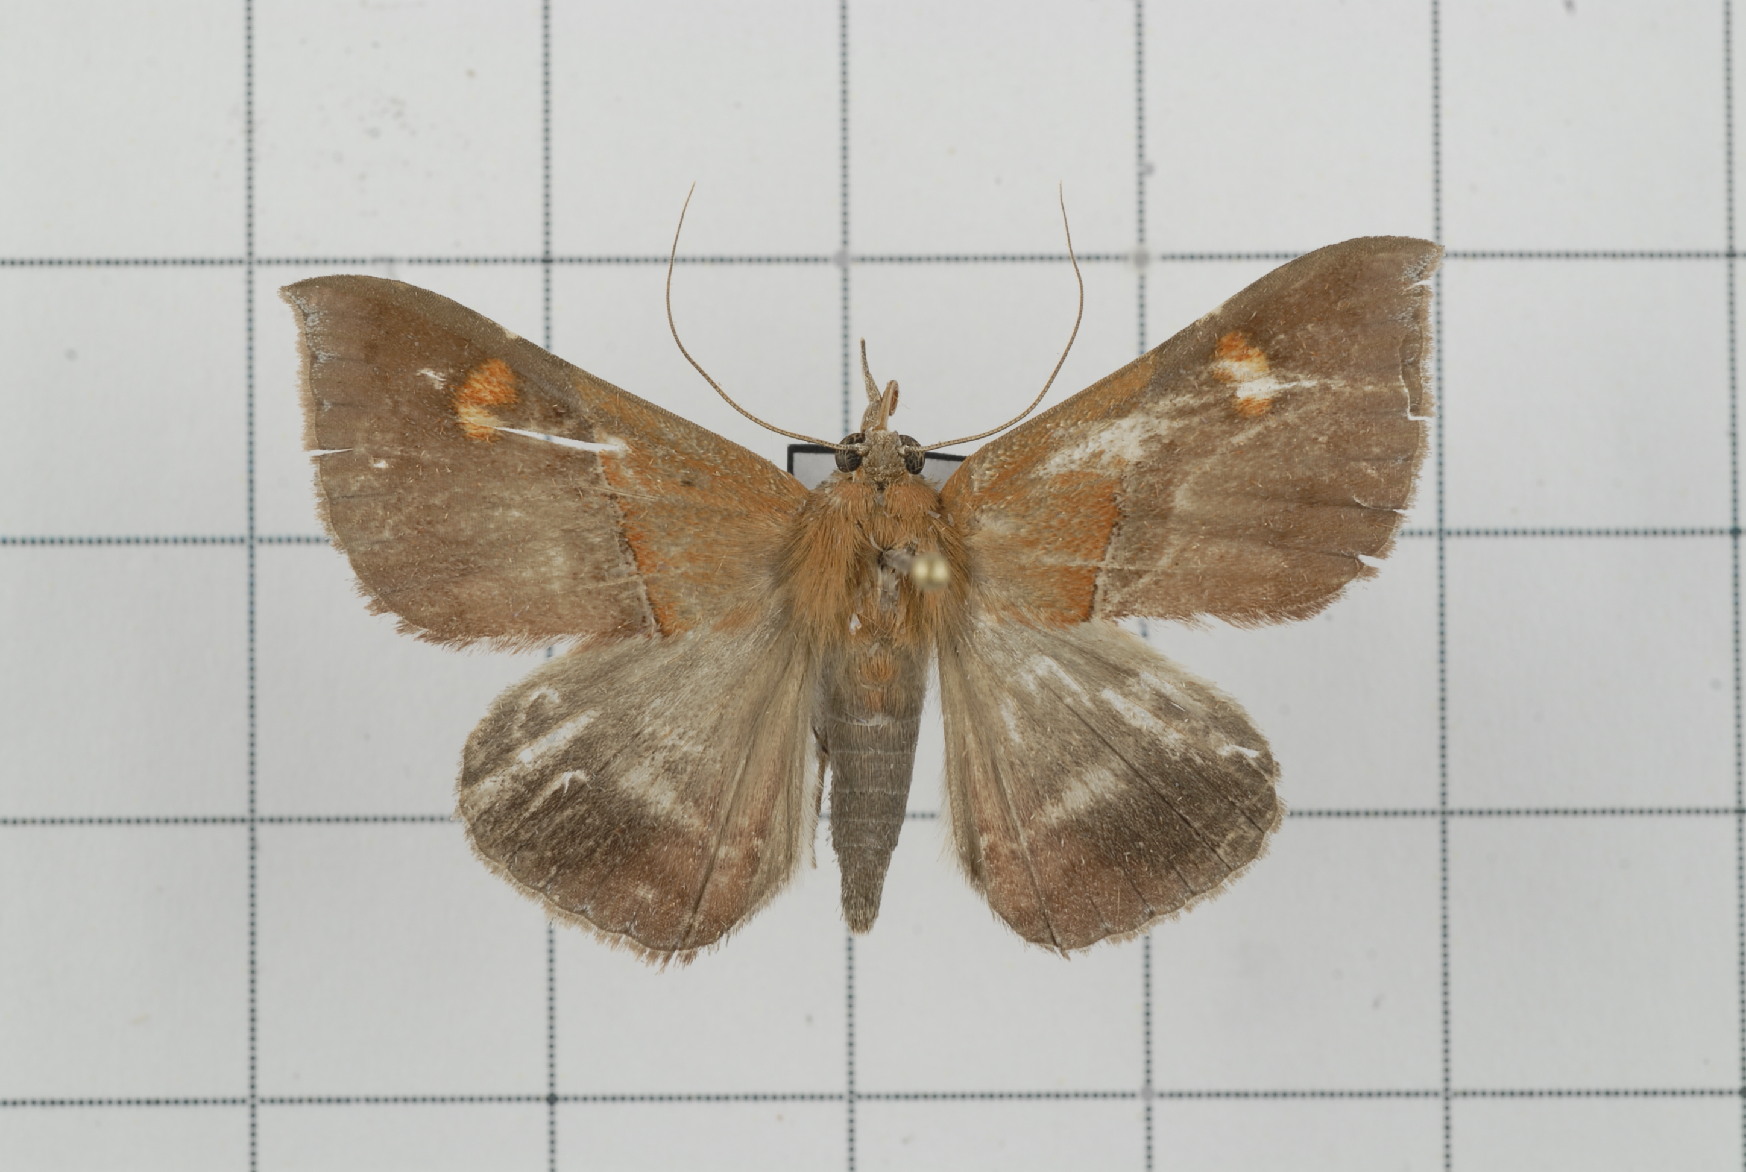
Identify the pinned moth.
Sympis rufibasis
